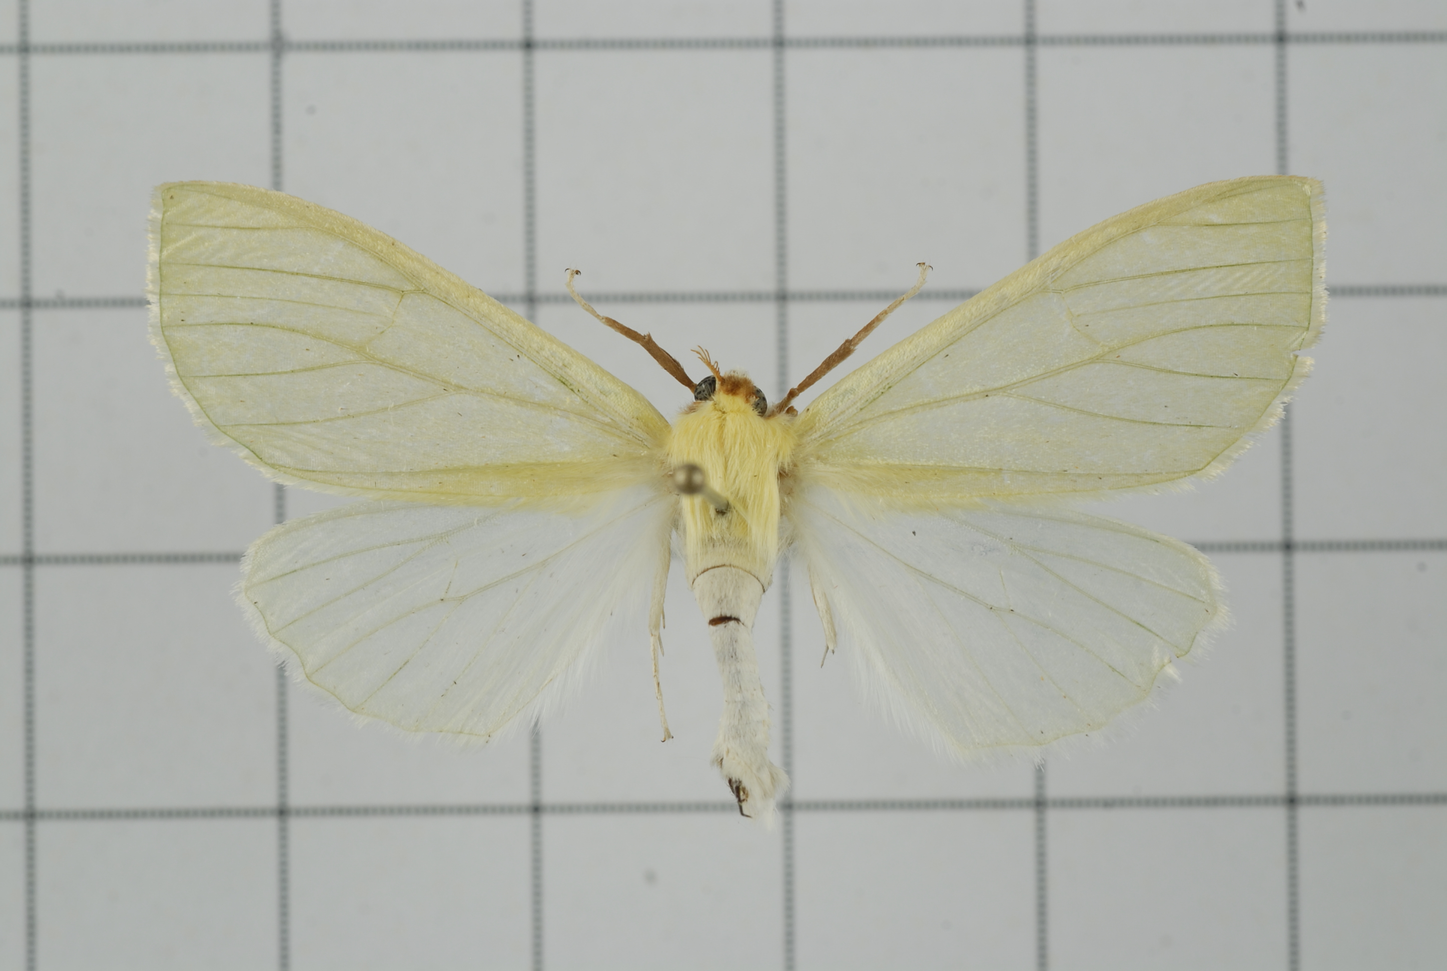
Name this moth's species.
Doratoptera lutea
